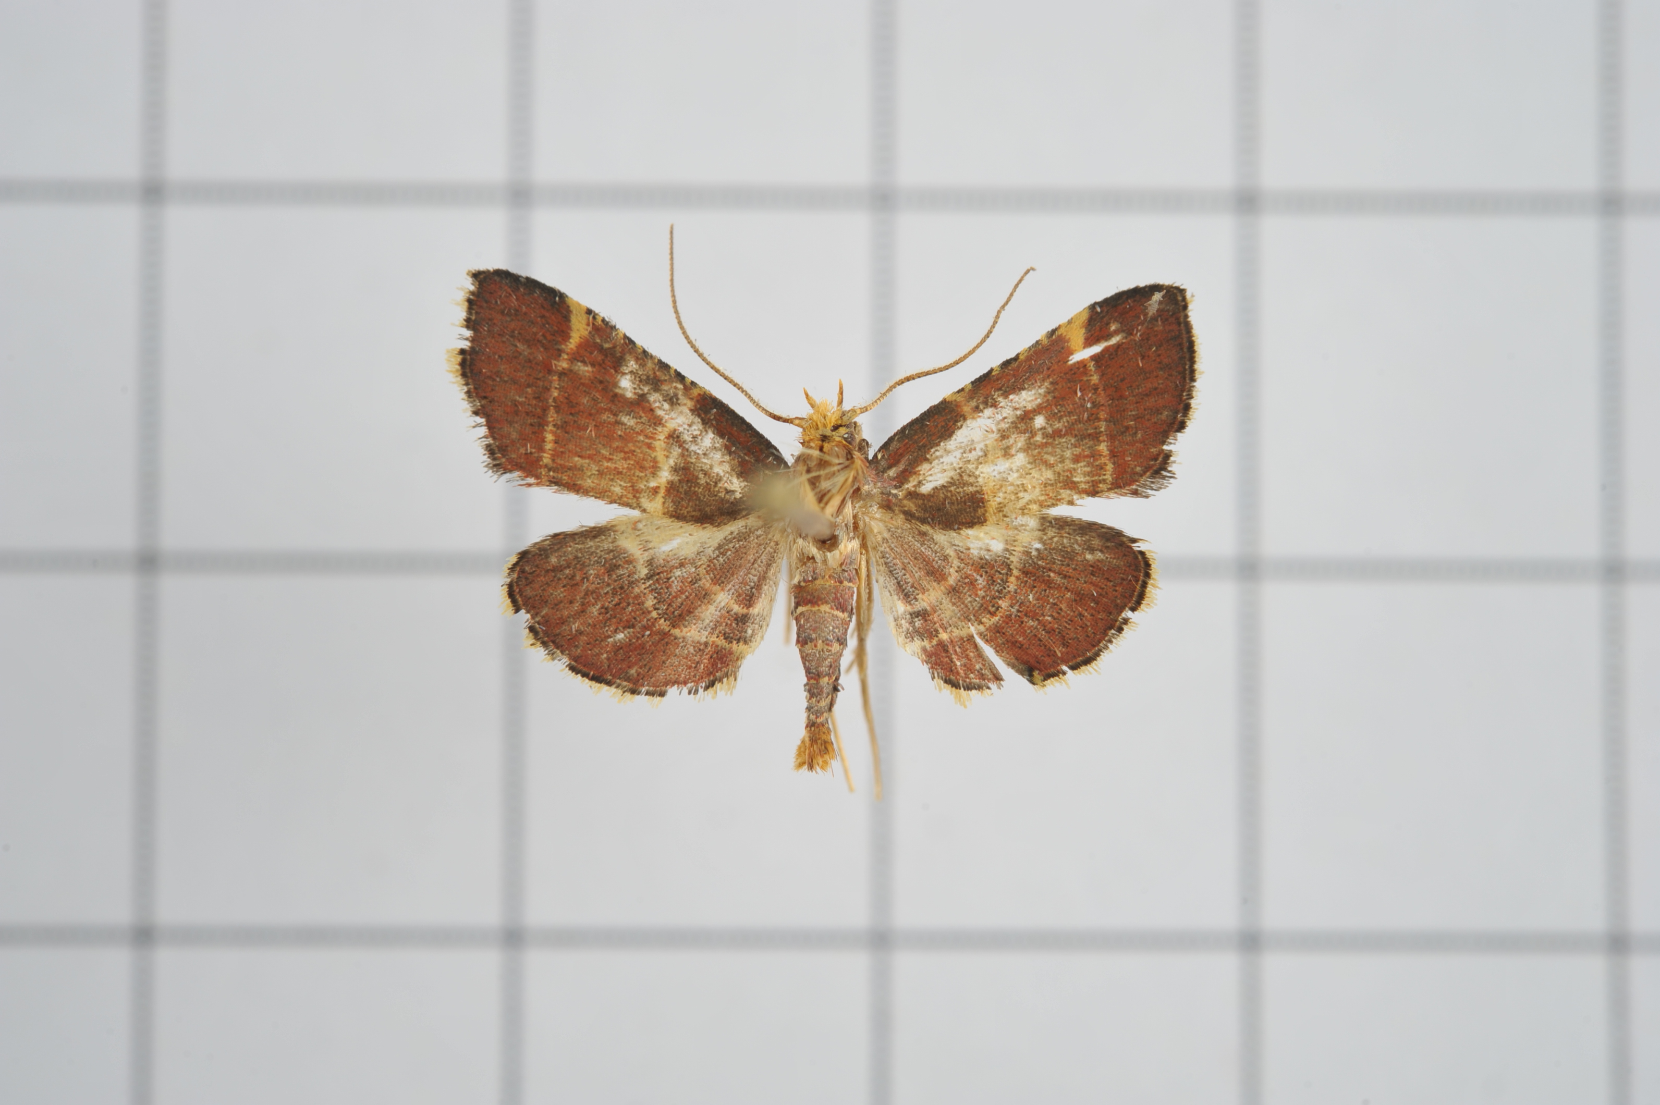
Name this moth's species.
Herculia pelasgalis
